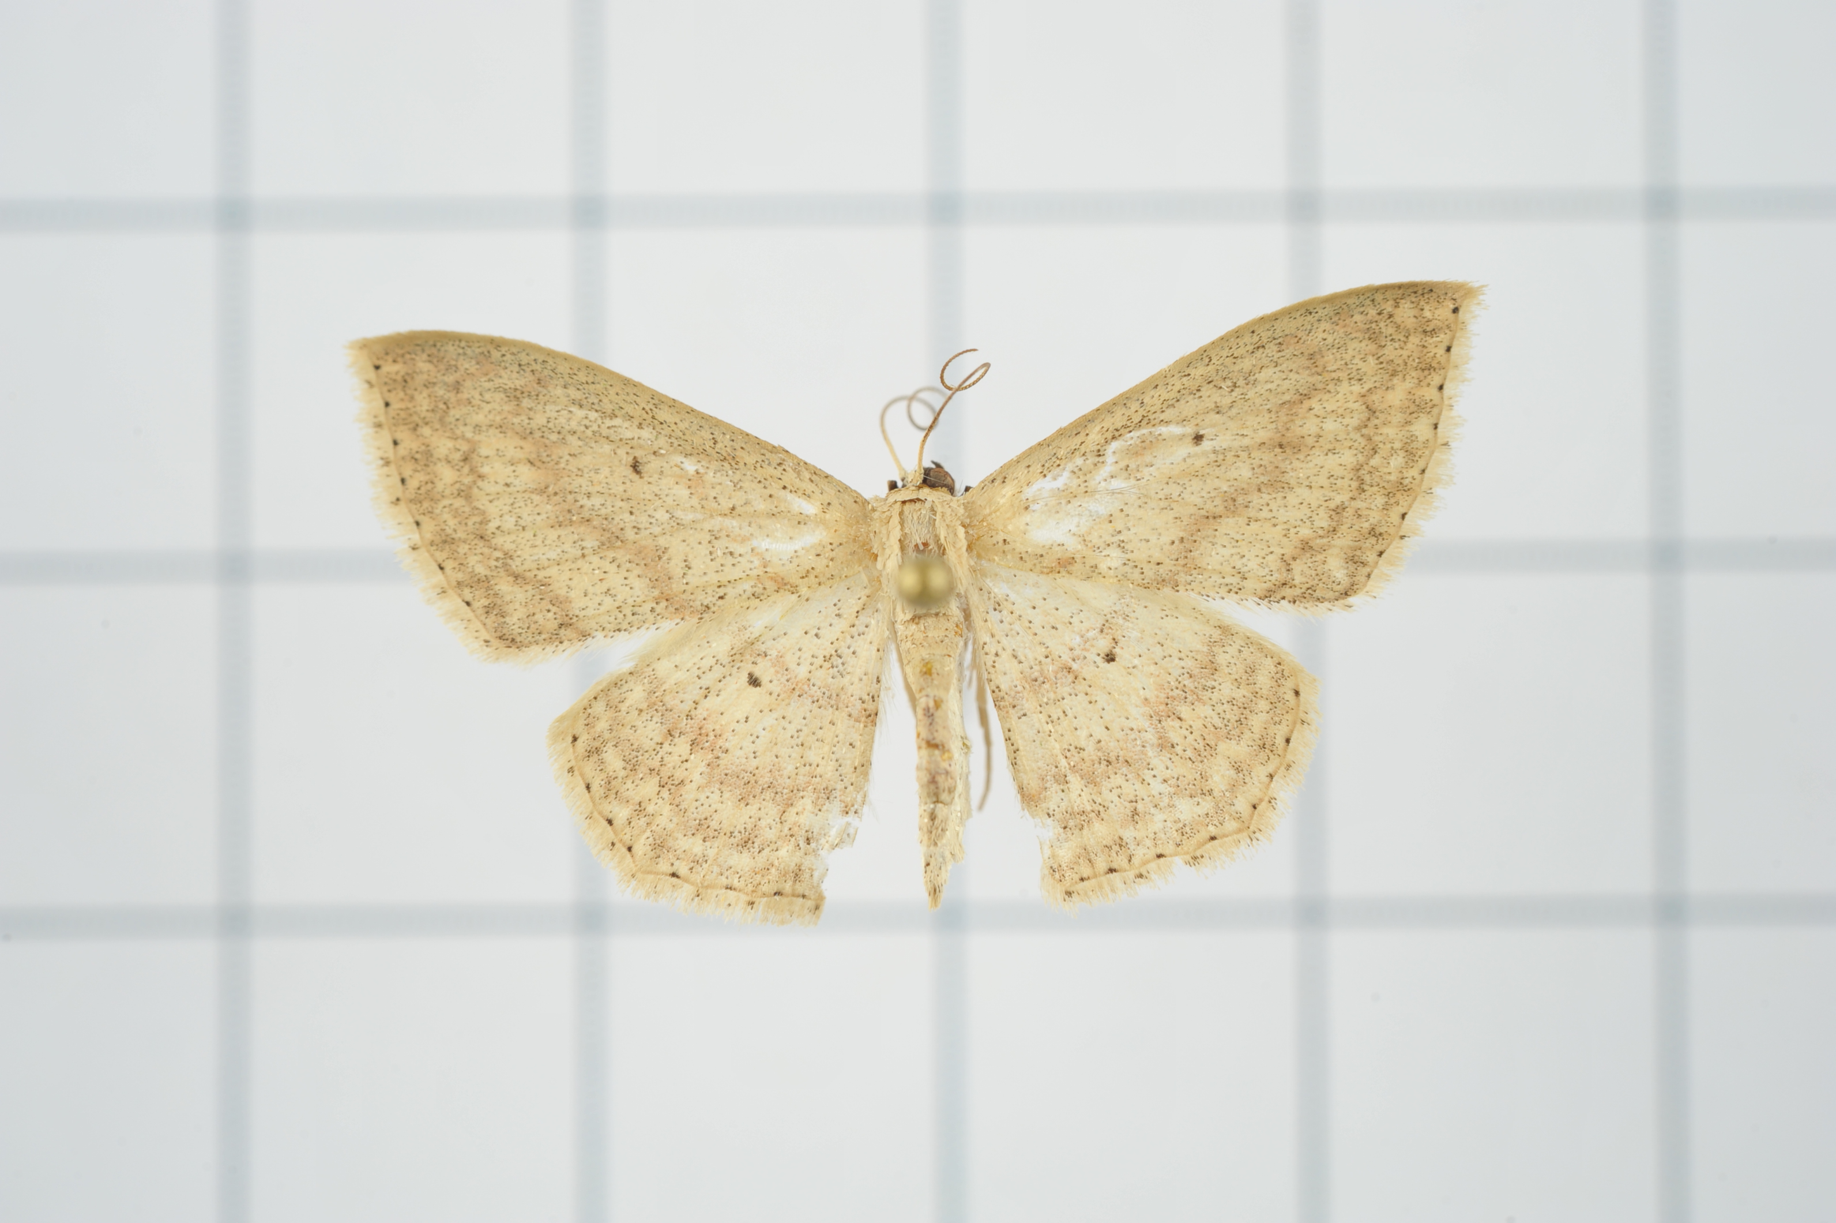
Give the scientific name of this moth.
Scopula nigropunctata subcandidata
